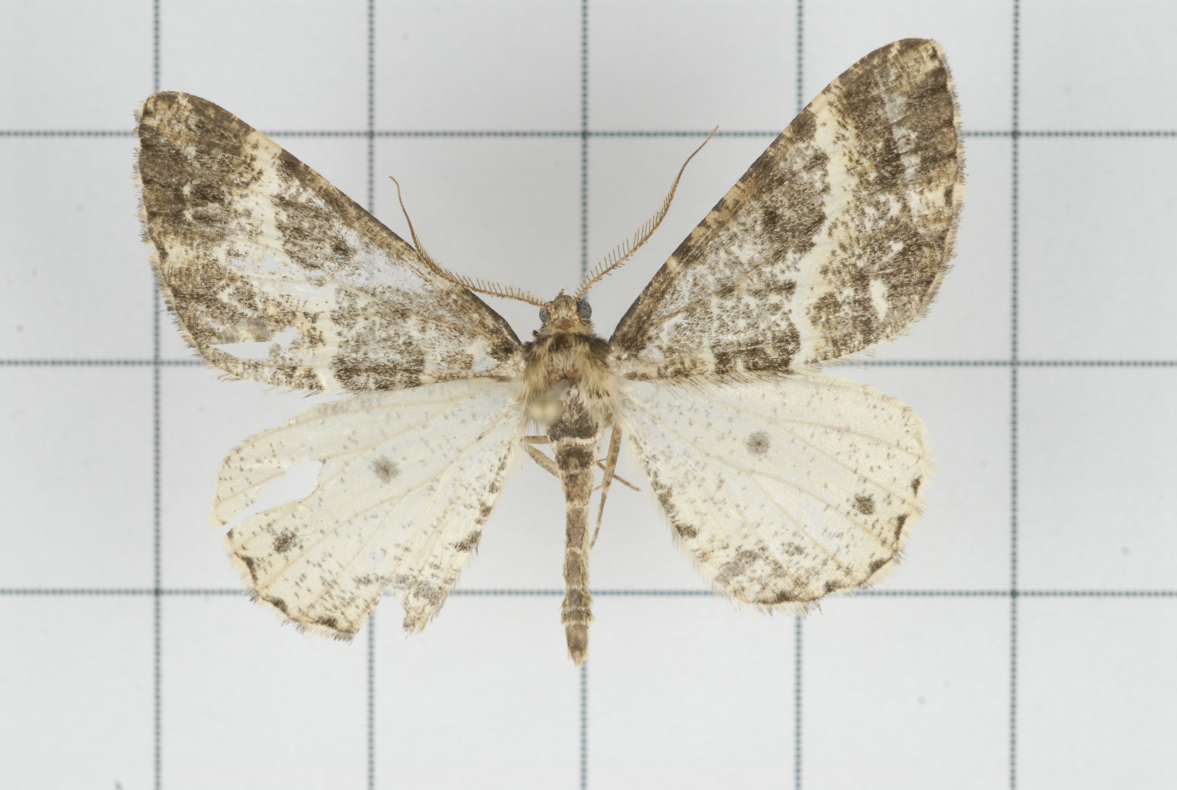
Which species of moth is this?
Harutalcis fumigata
